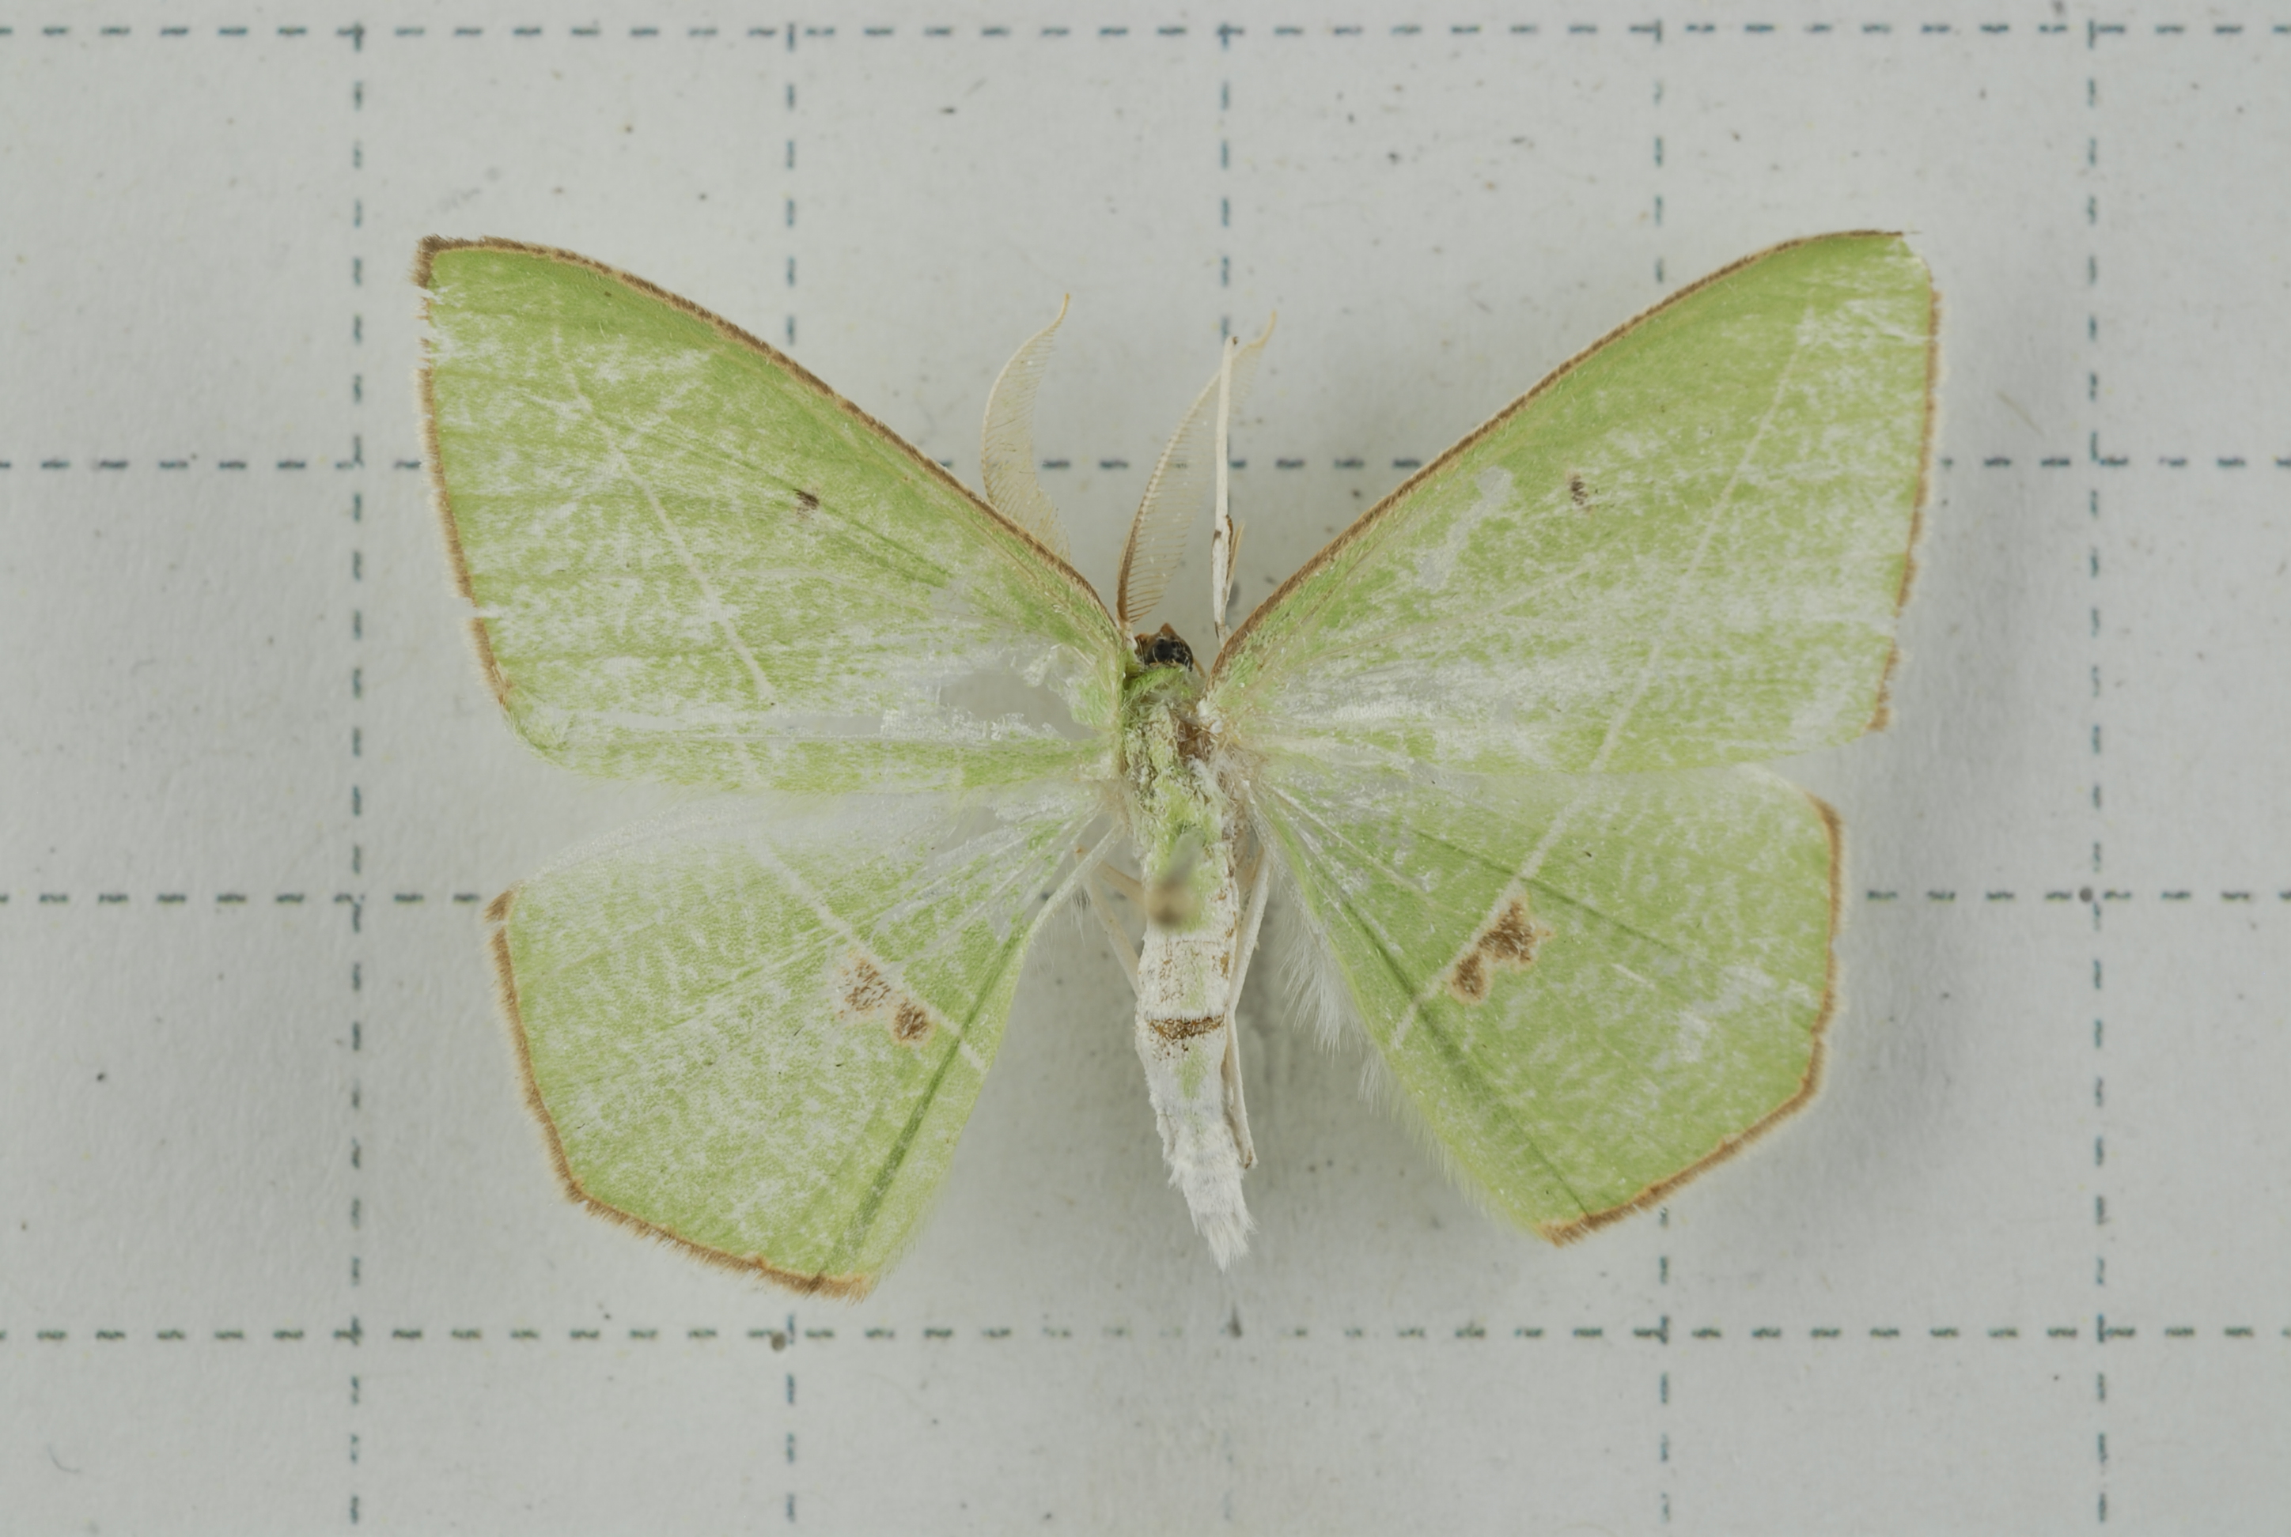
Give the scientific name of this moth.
Tanaoctenia haliaria
